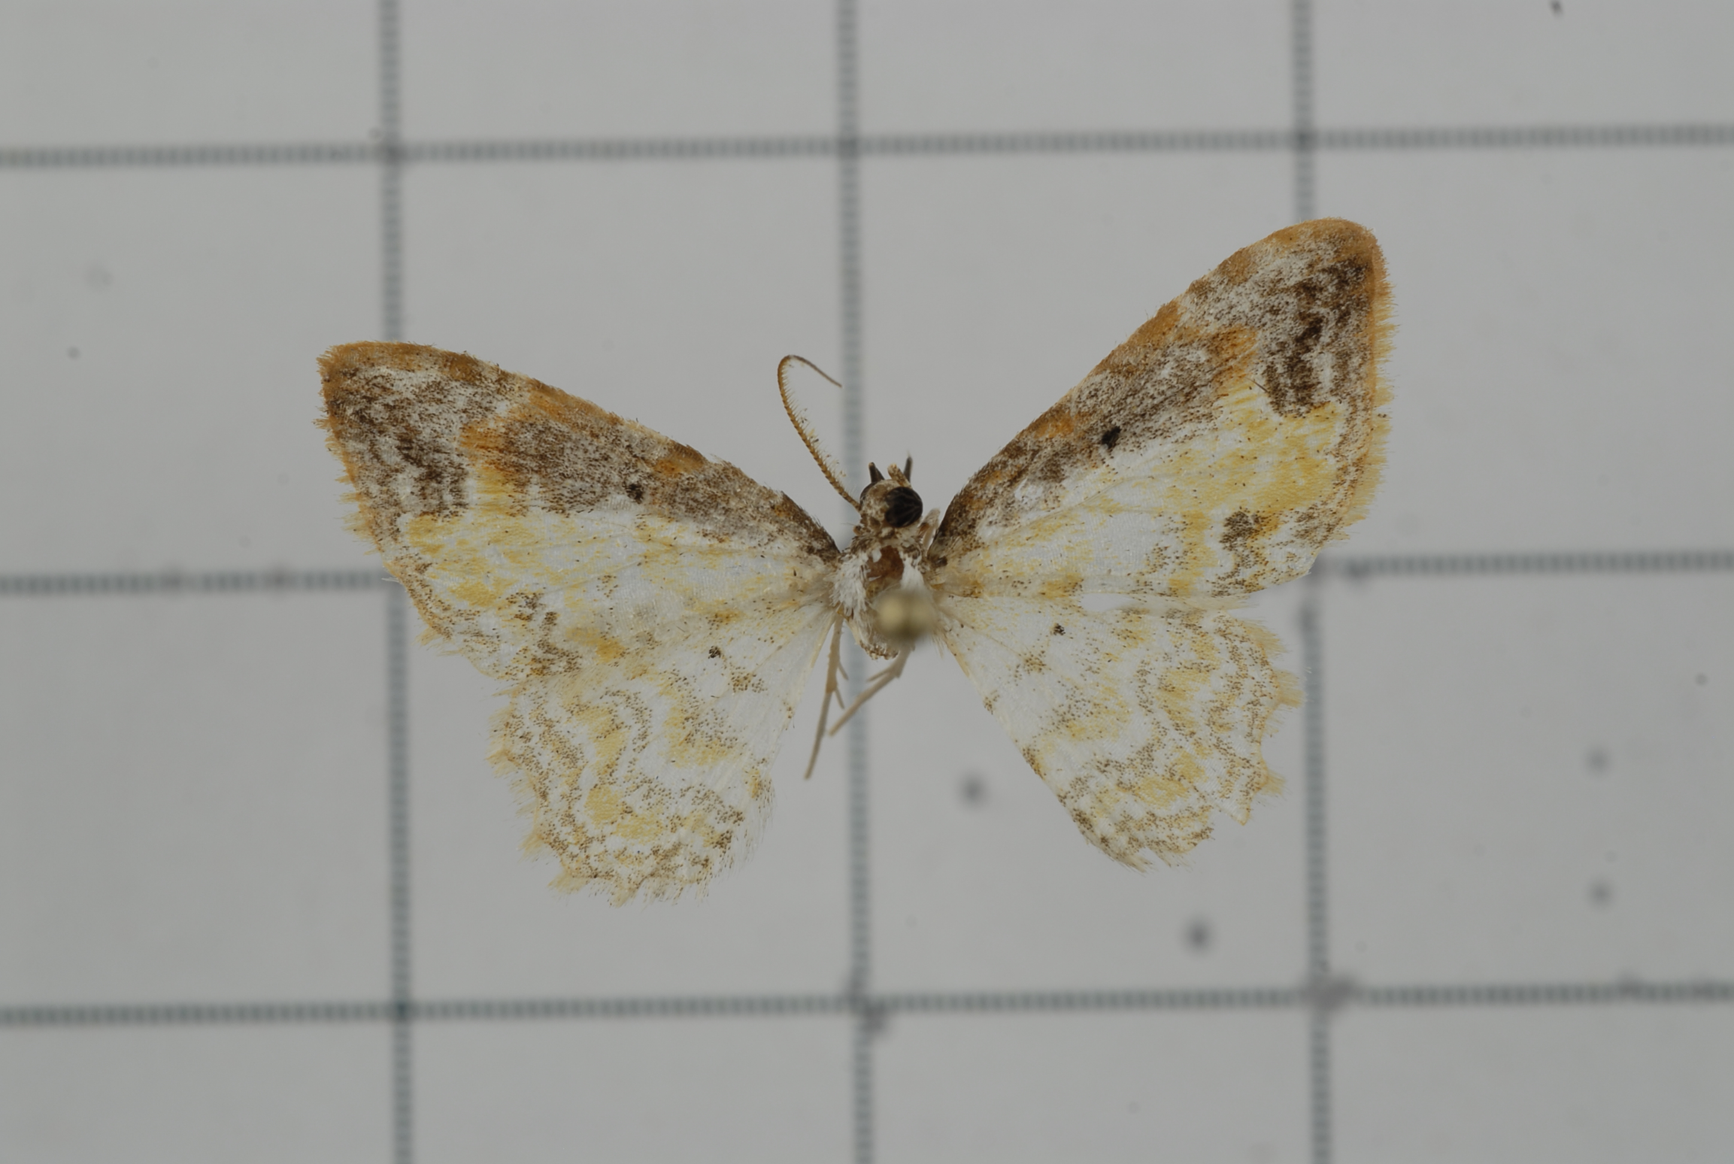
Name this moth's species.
Acolutha pictaria imbecilla
